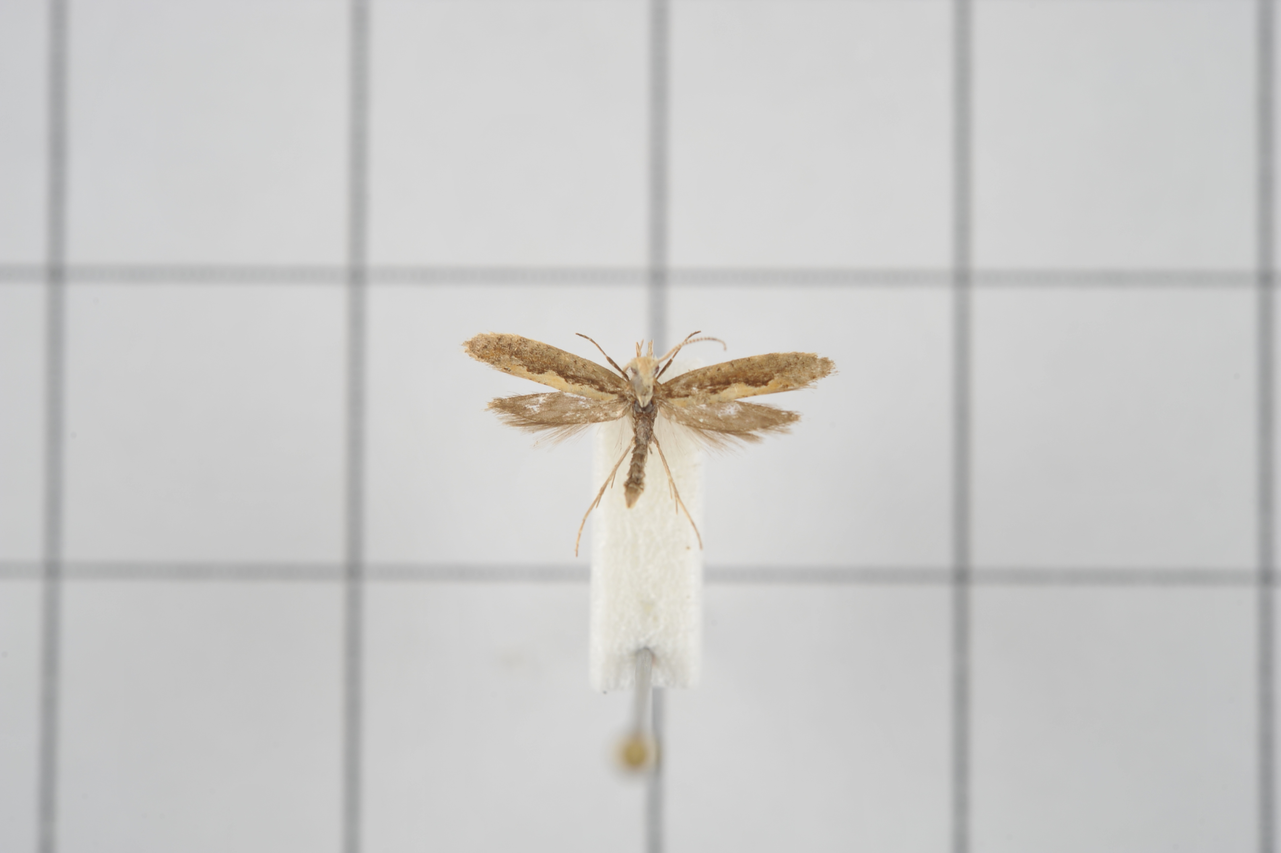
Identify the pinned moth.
Plutella xylostella
